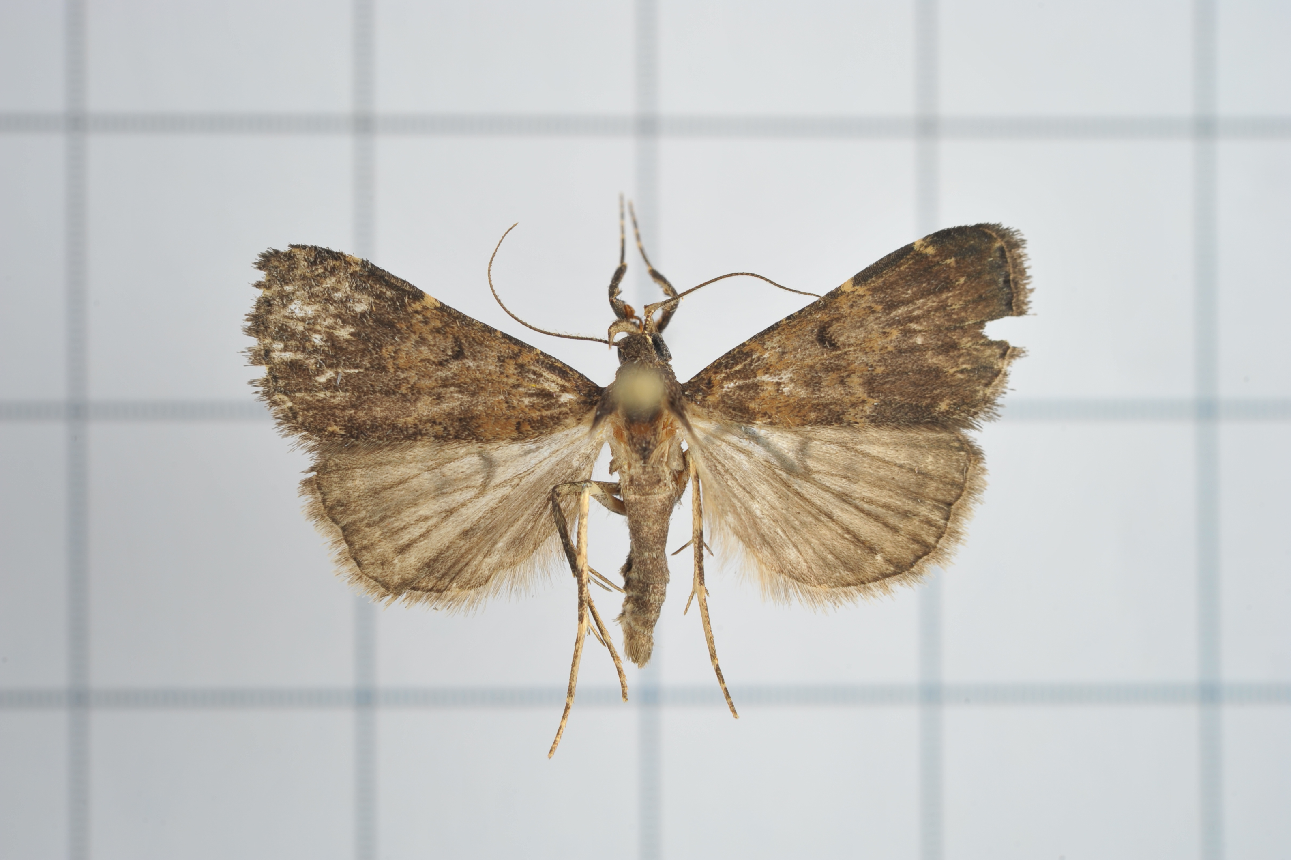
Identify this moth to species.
Hydrillodes lentalis
